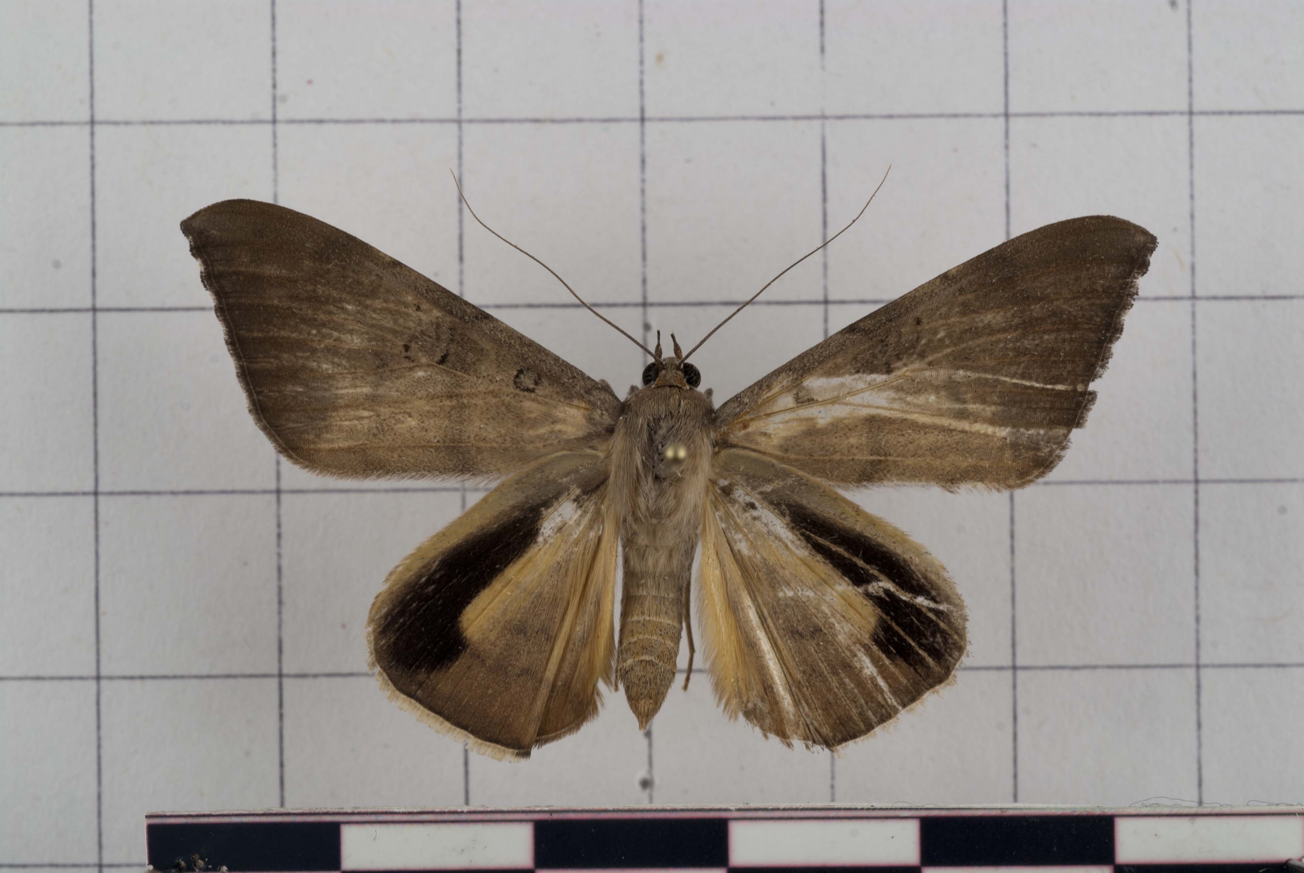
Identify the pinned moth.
Oxyodes scrobiculata
